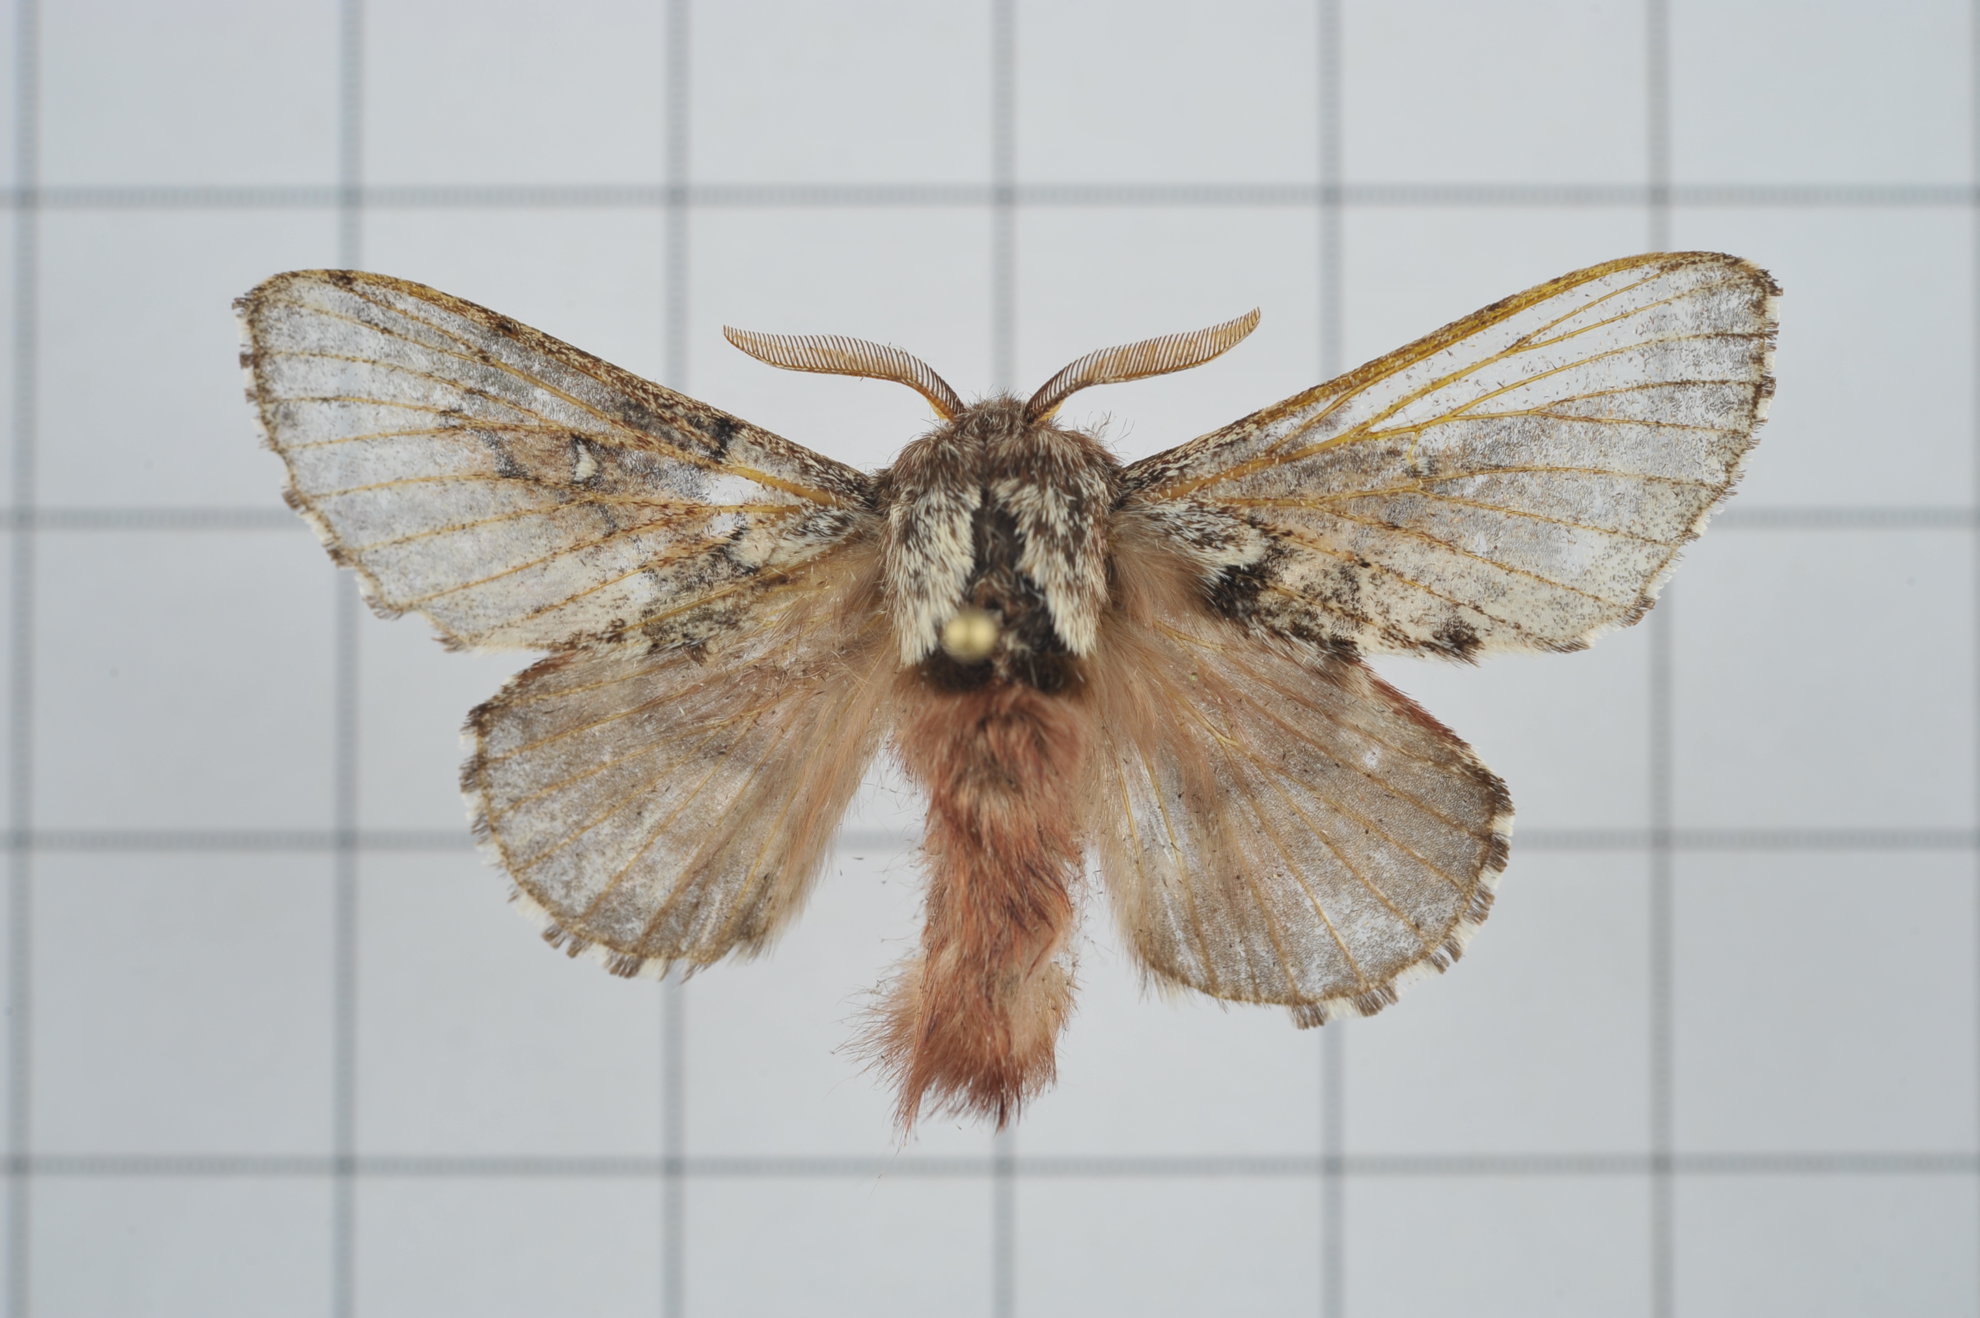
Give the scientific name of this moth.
Cosmotriche discitincta discitincta
